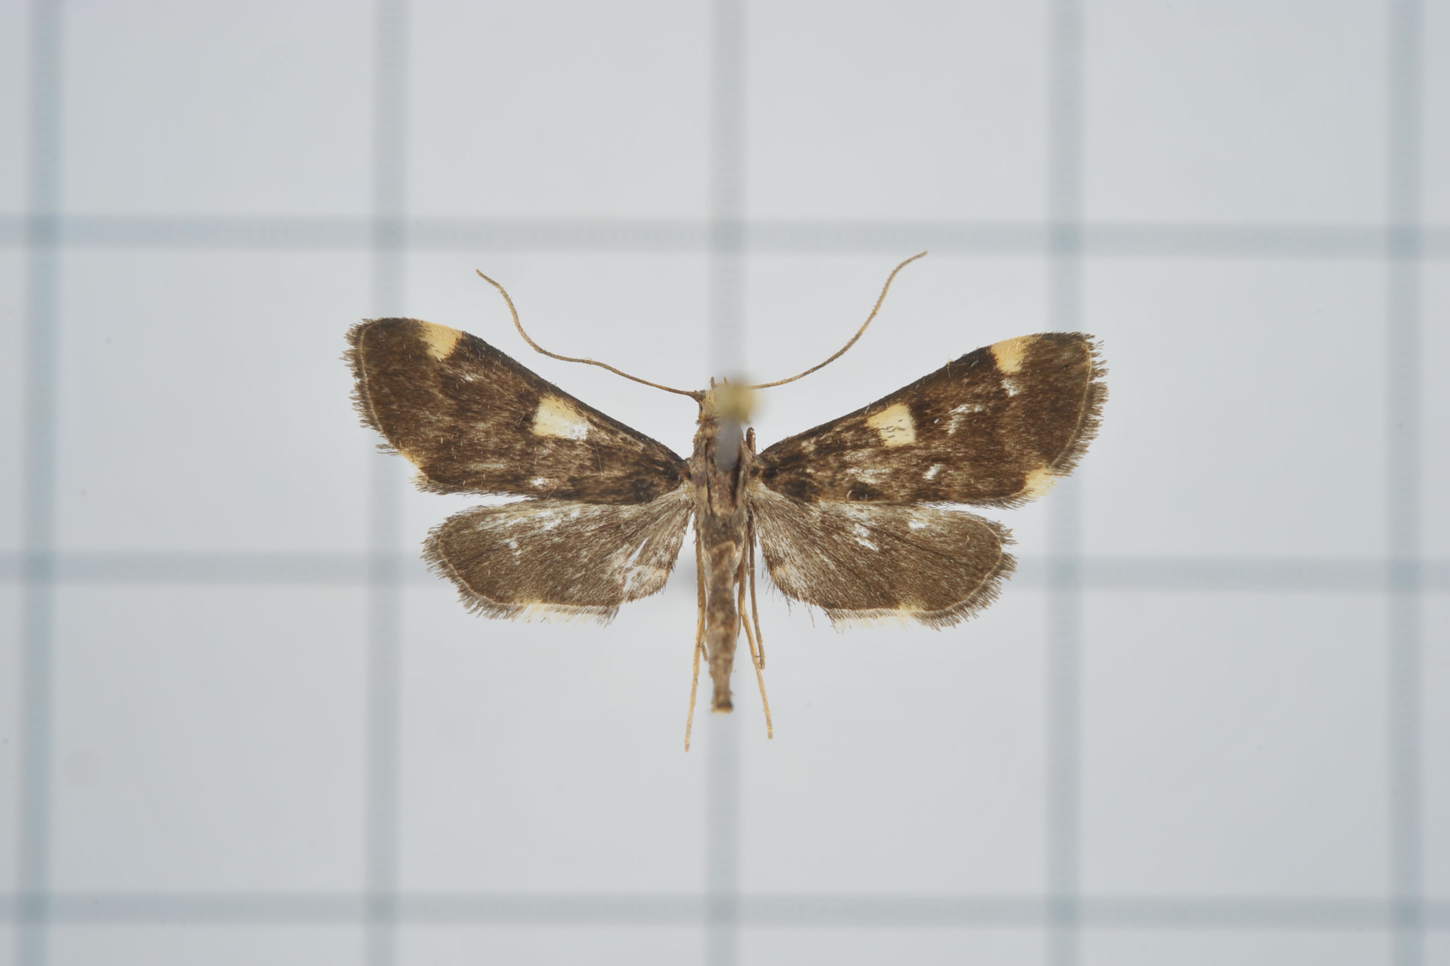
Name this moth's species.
Piletocera aegimiusalis
